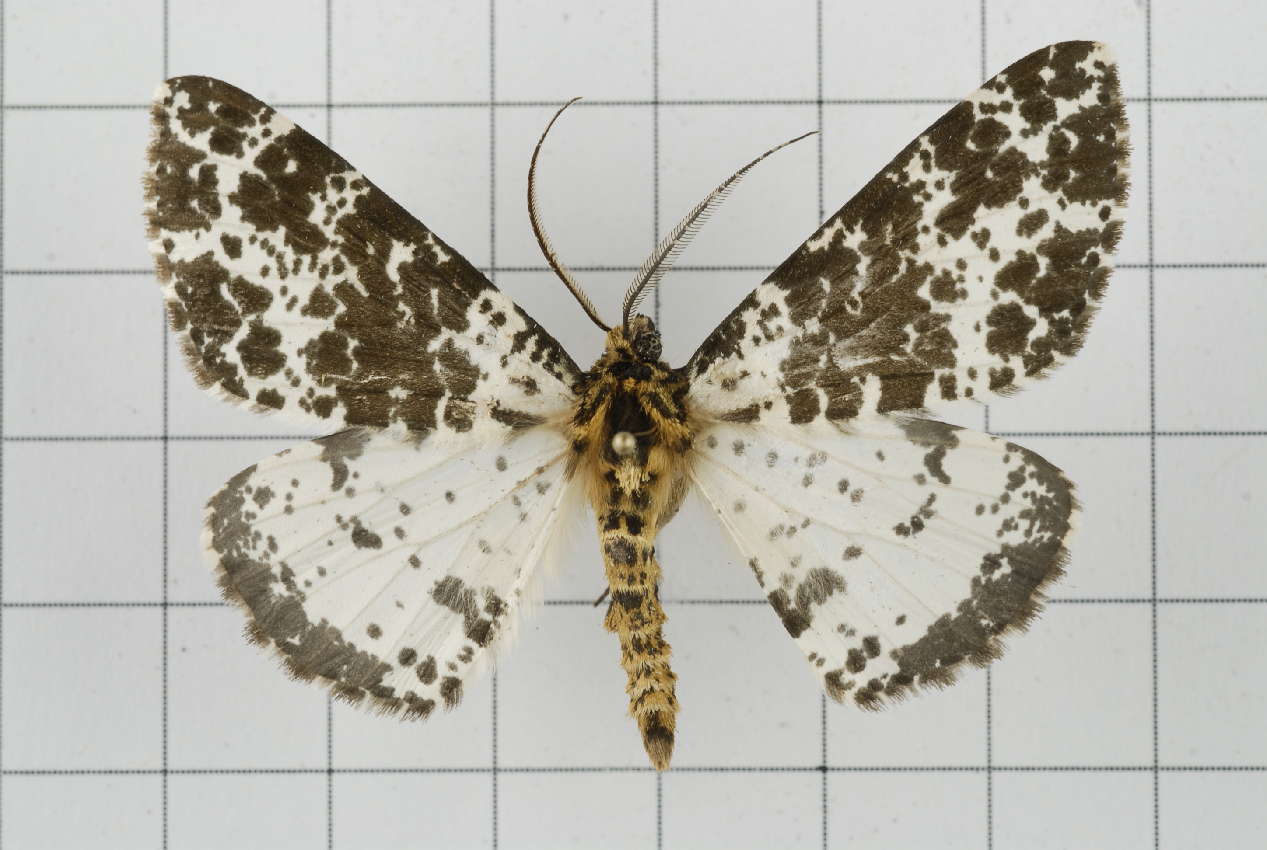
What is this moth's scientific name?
Arichanna picaria
